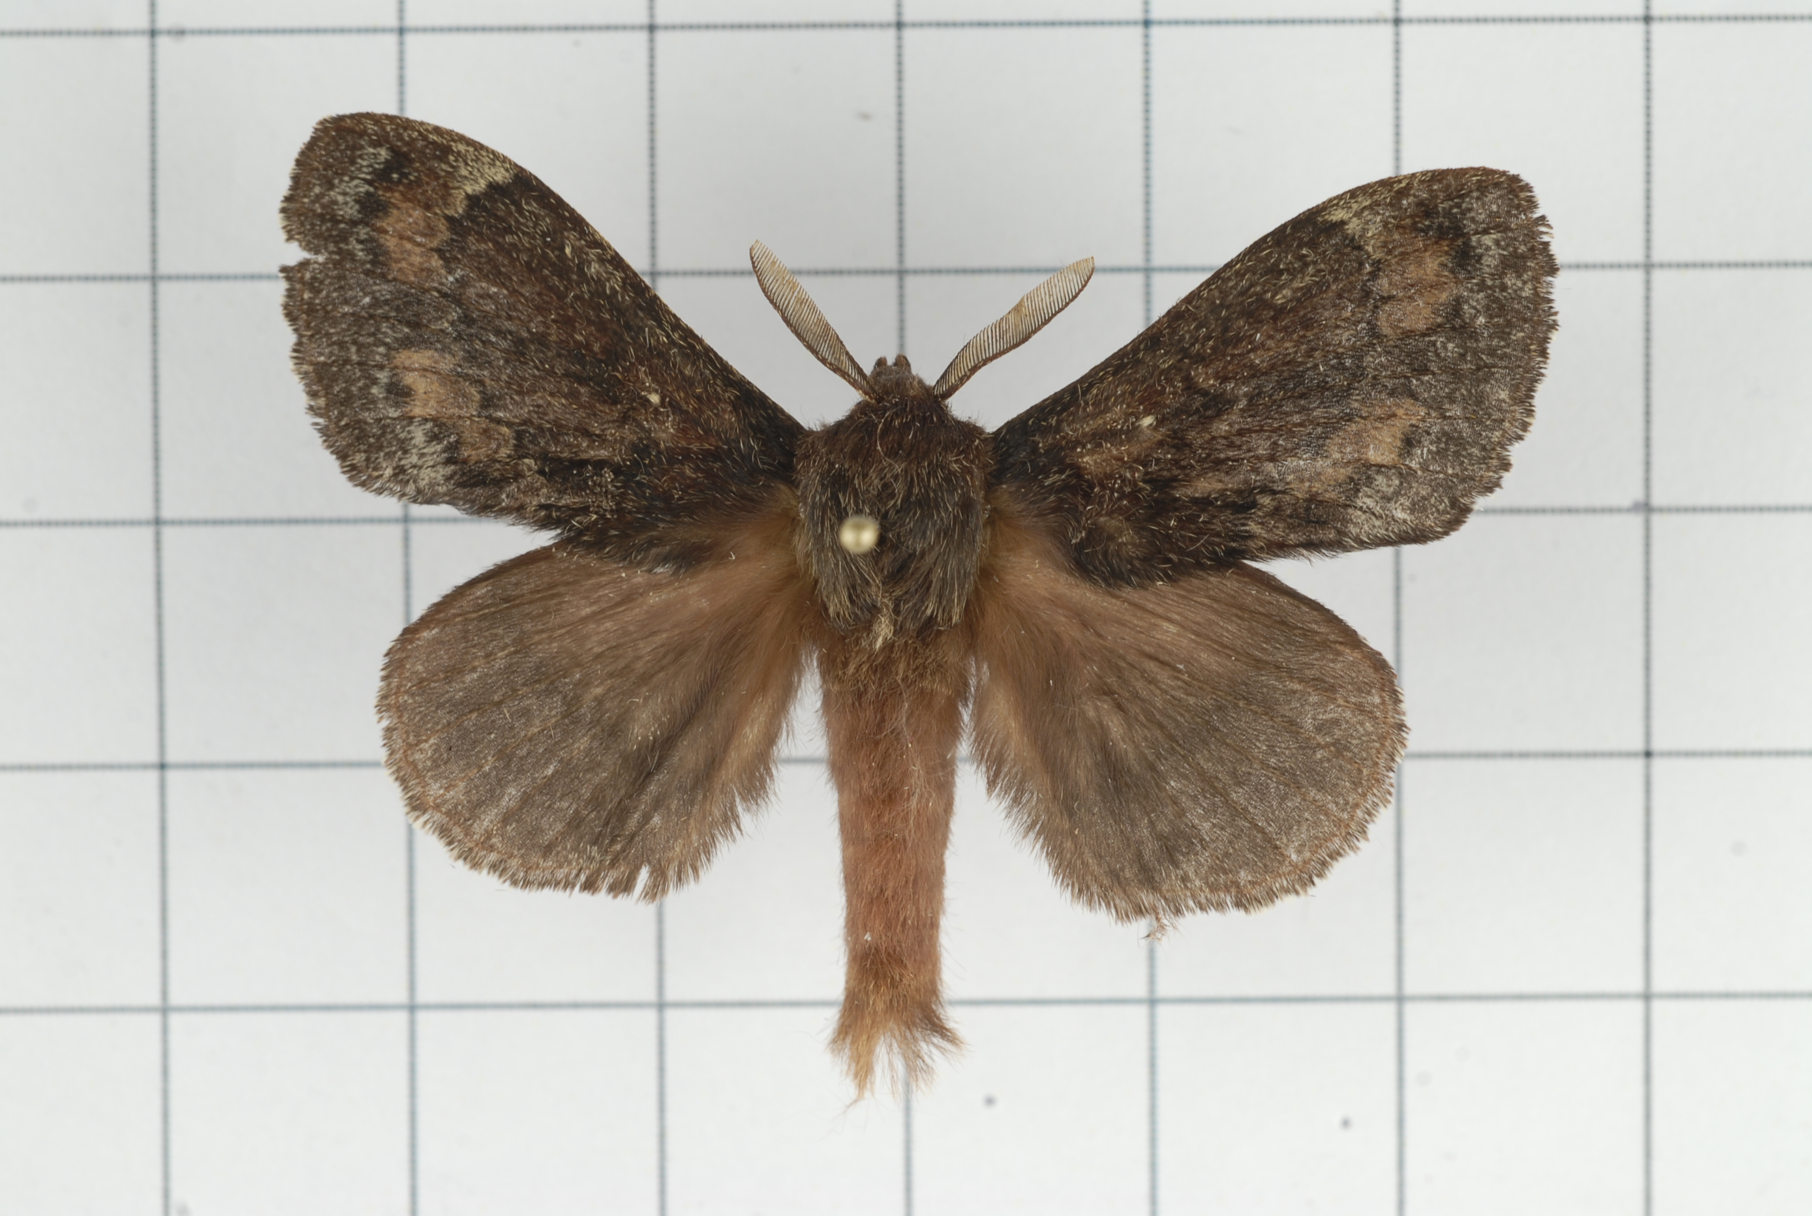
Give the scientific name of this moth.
Dendrolimus arizana
